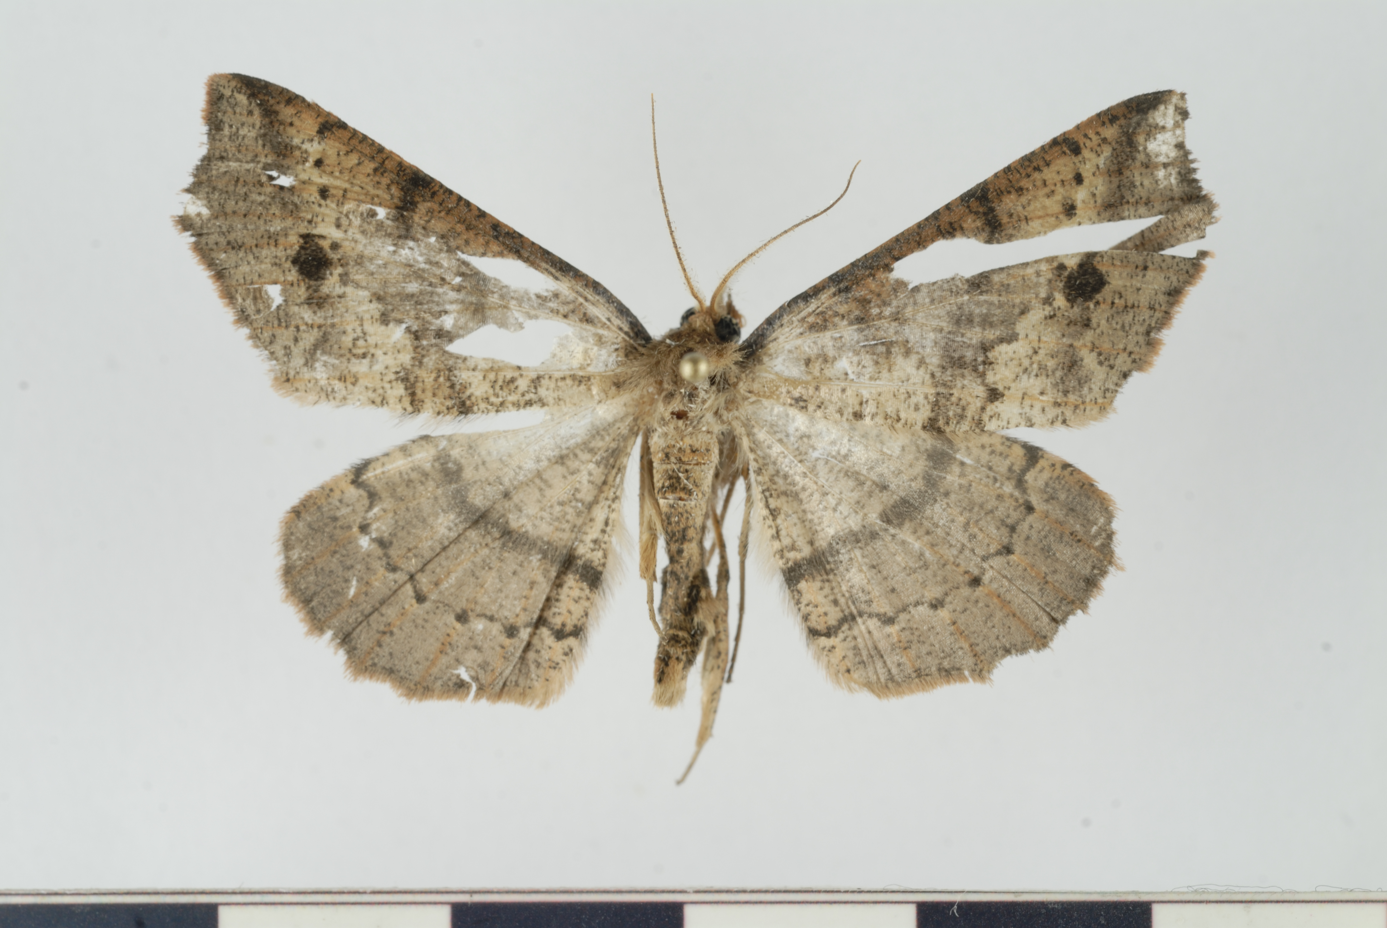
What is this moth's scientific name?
Xerodes albonotaria aritai
